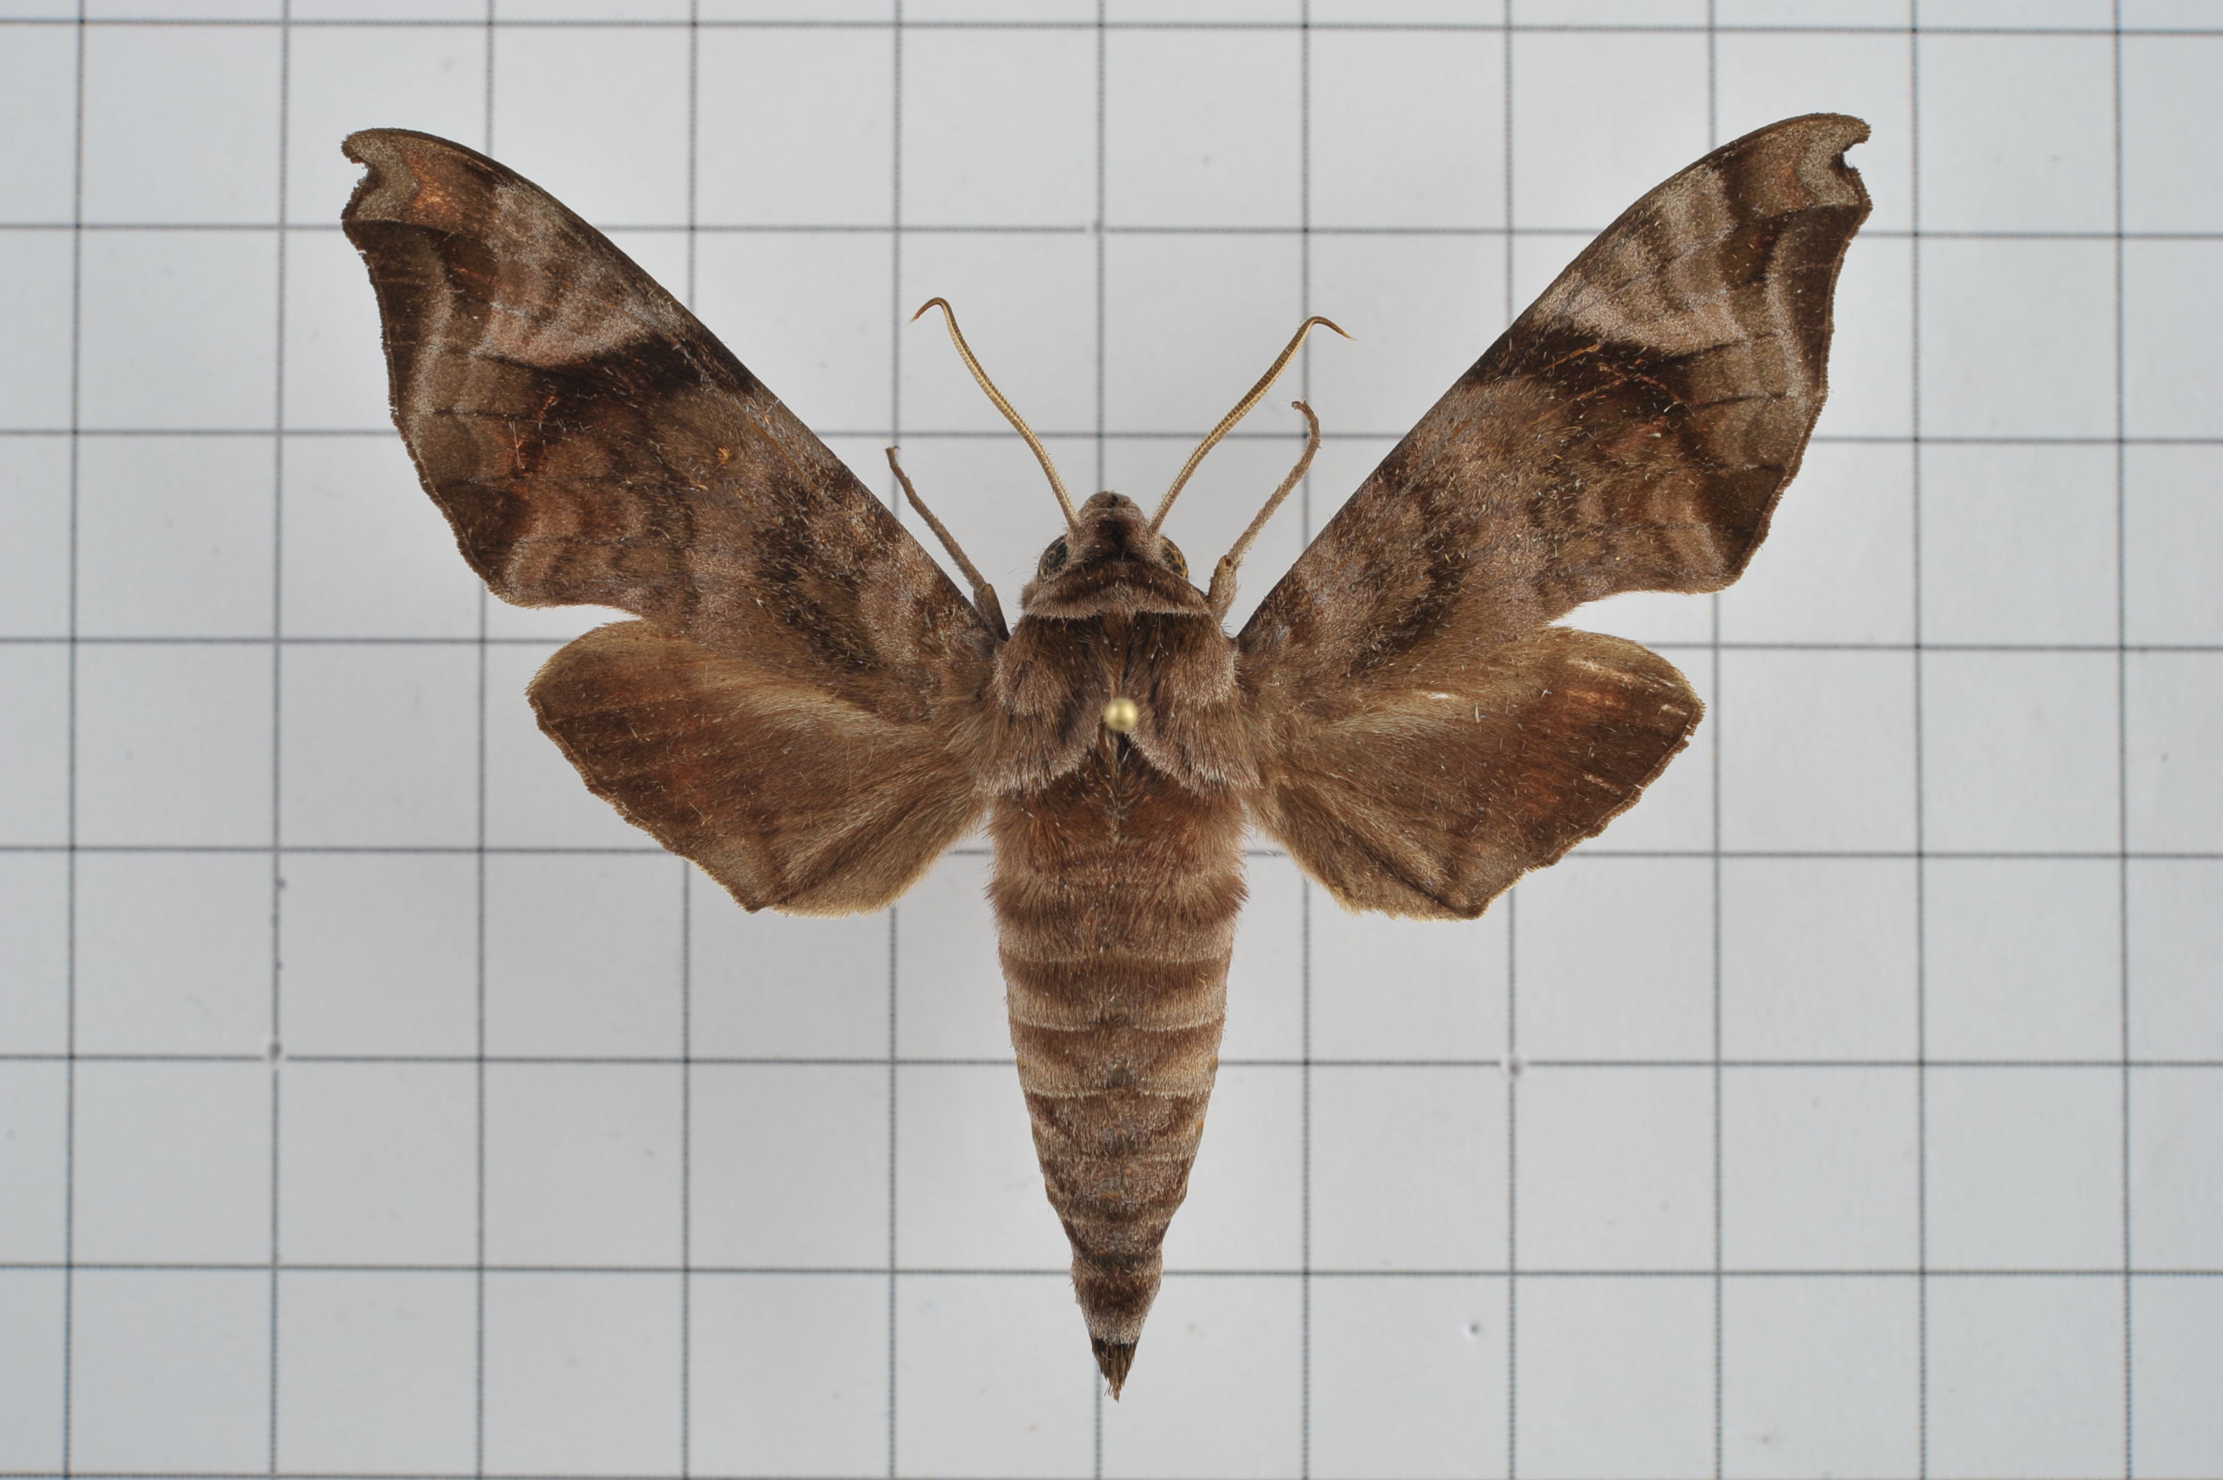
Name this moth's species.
Acosmeryx castanea
